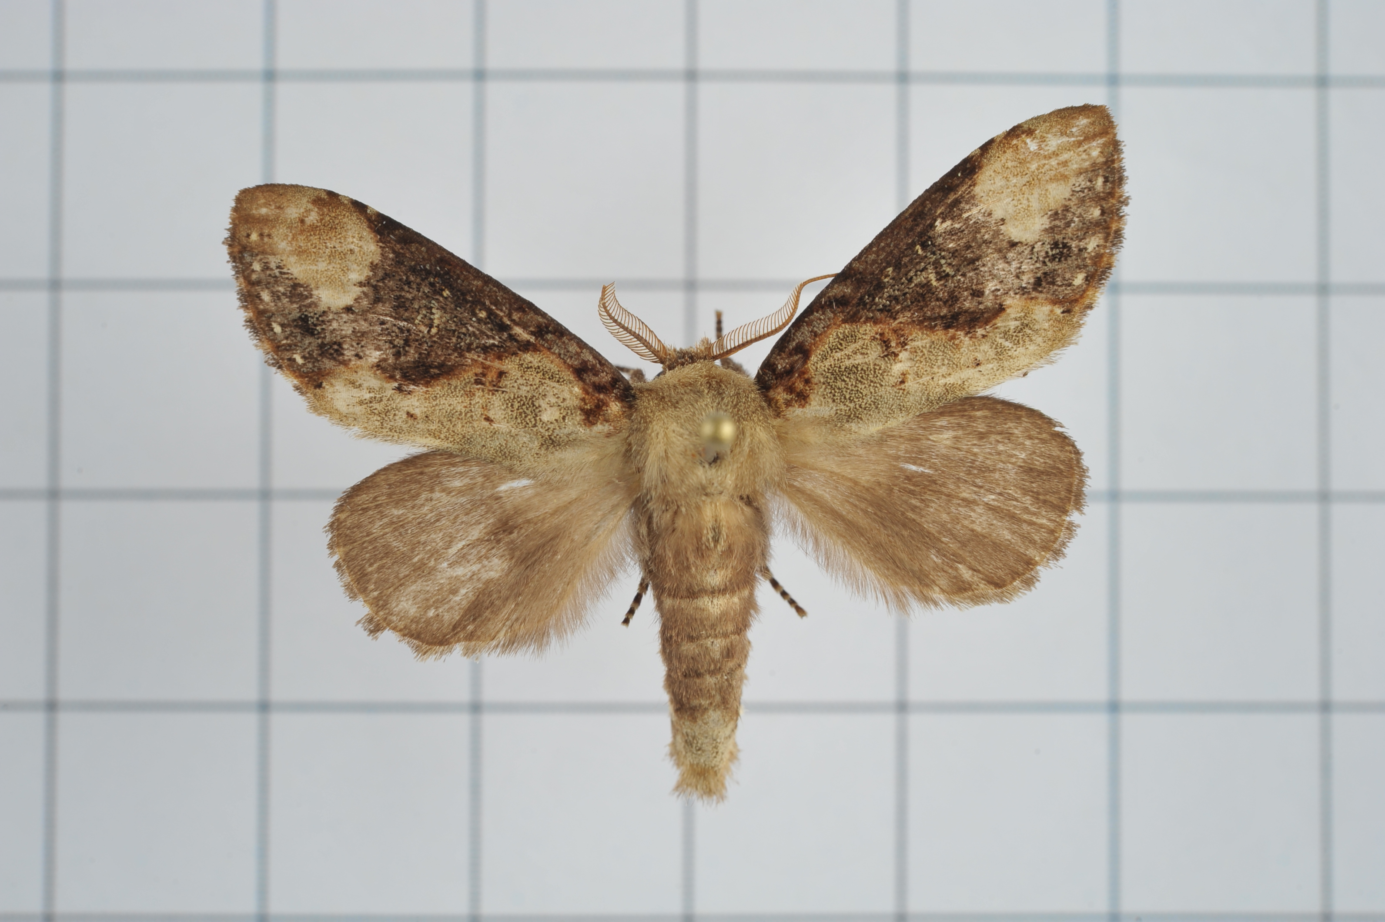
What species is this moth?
Formofentonia orbifer rotundata
